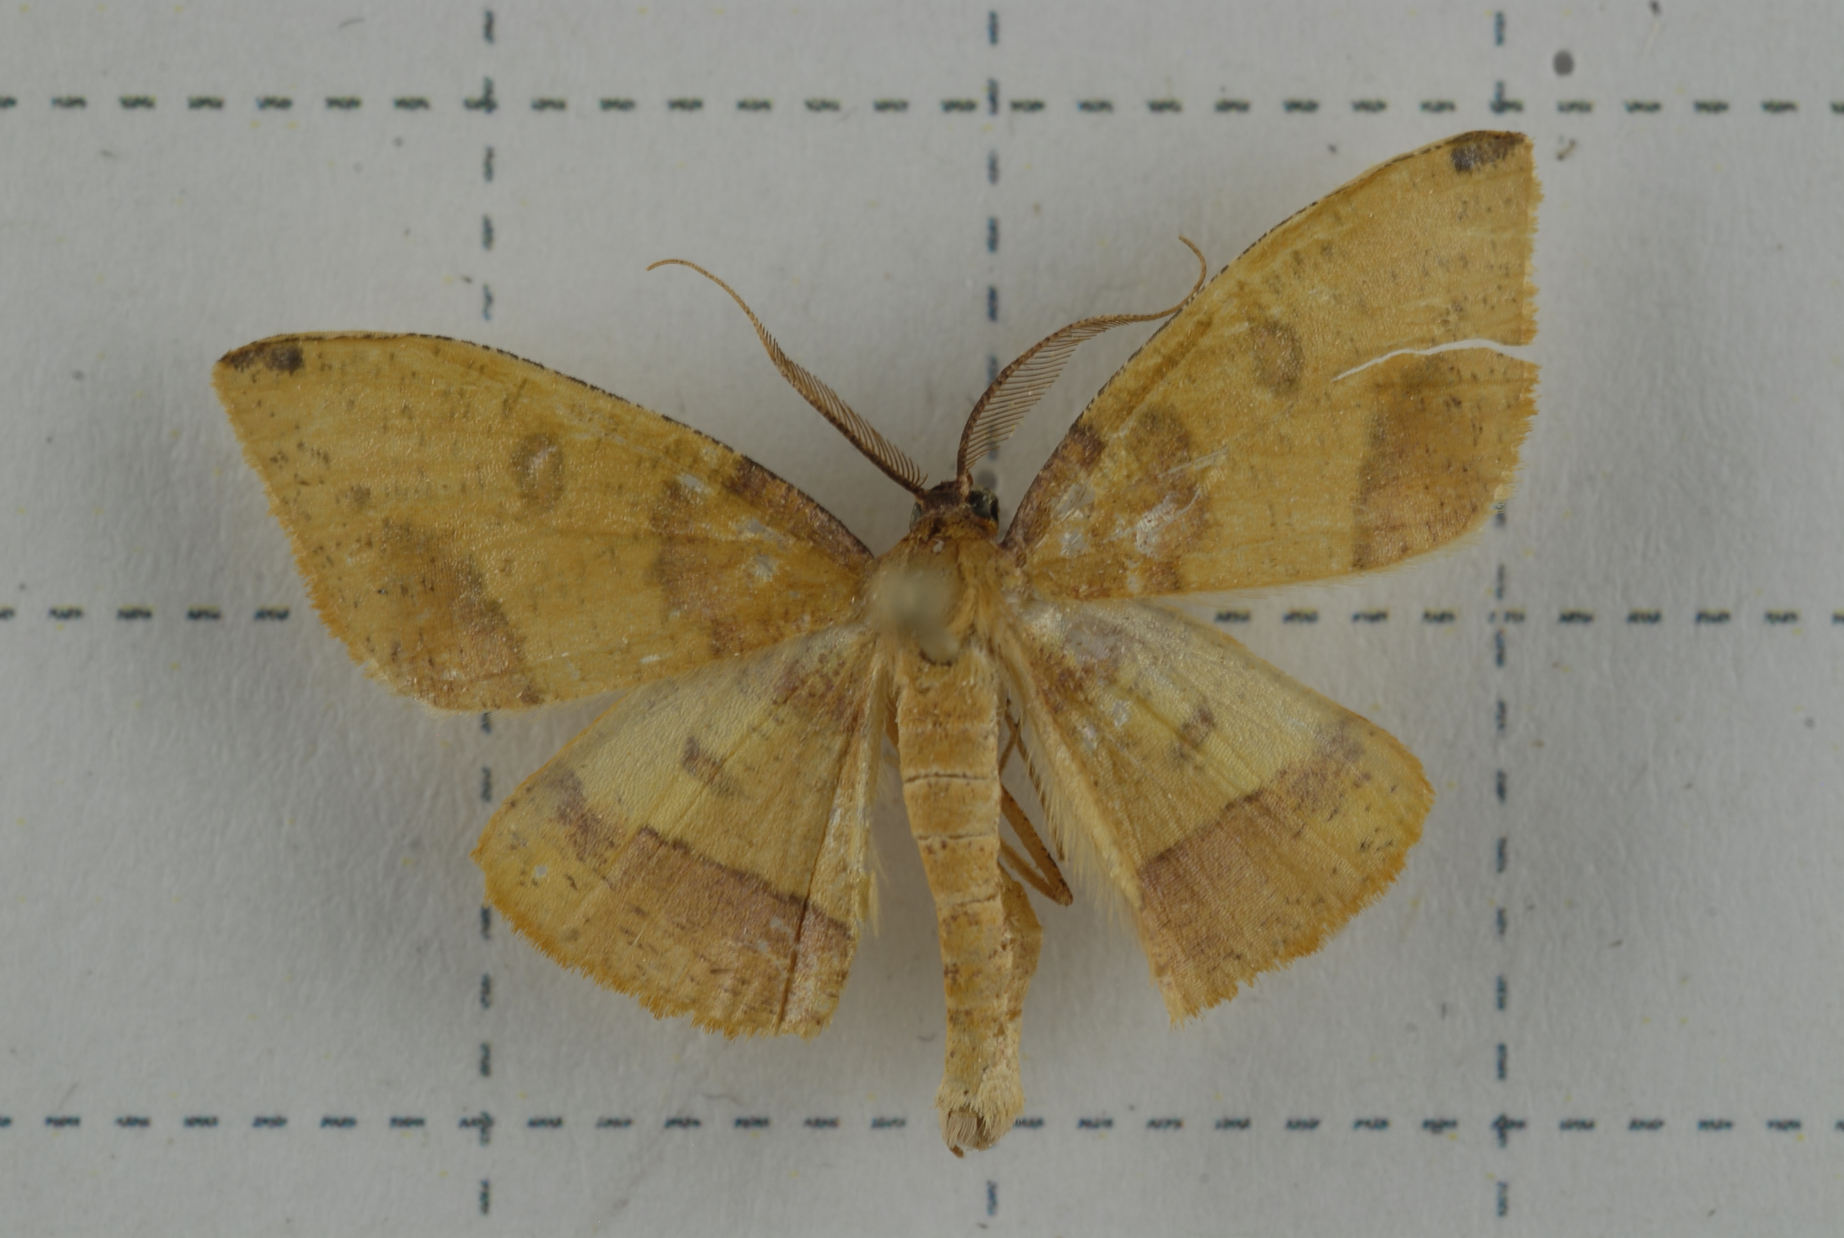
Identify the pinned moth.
Heterolocha coccinea
